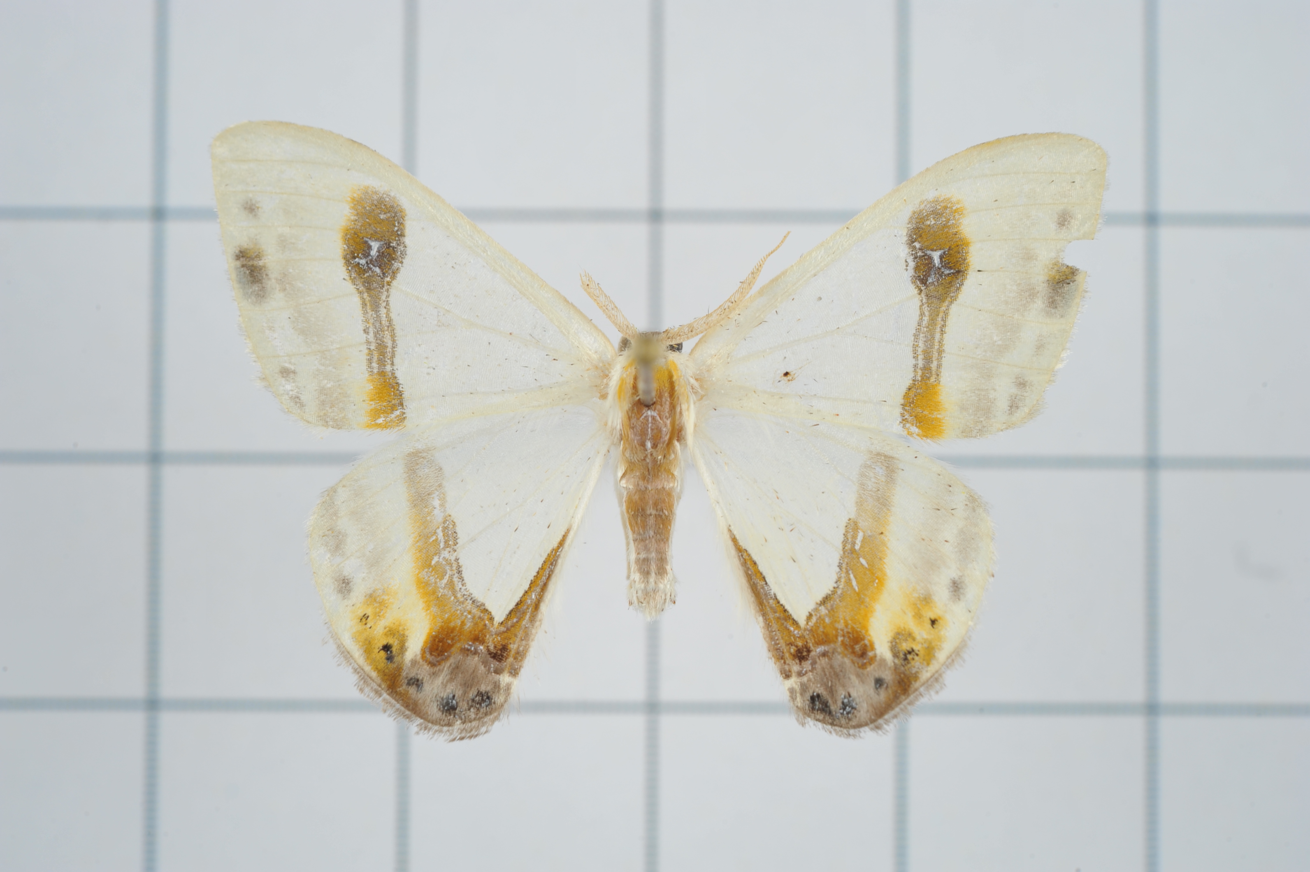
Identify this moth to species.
Macrocilix mysticata flavotincta
